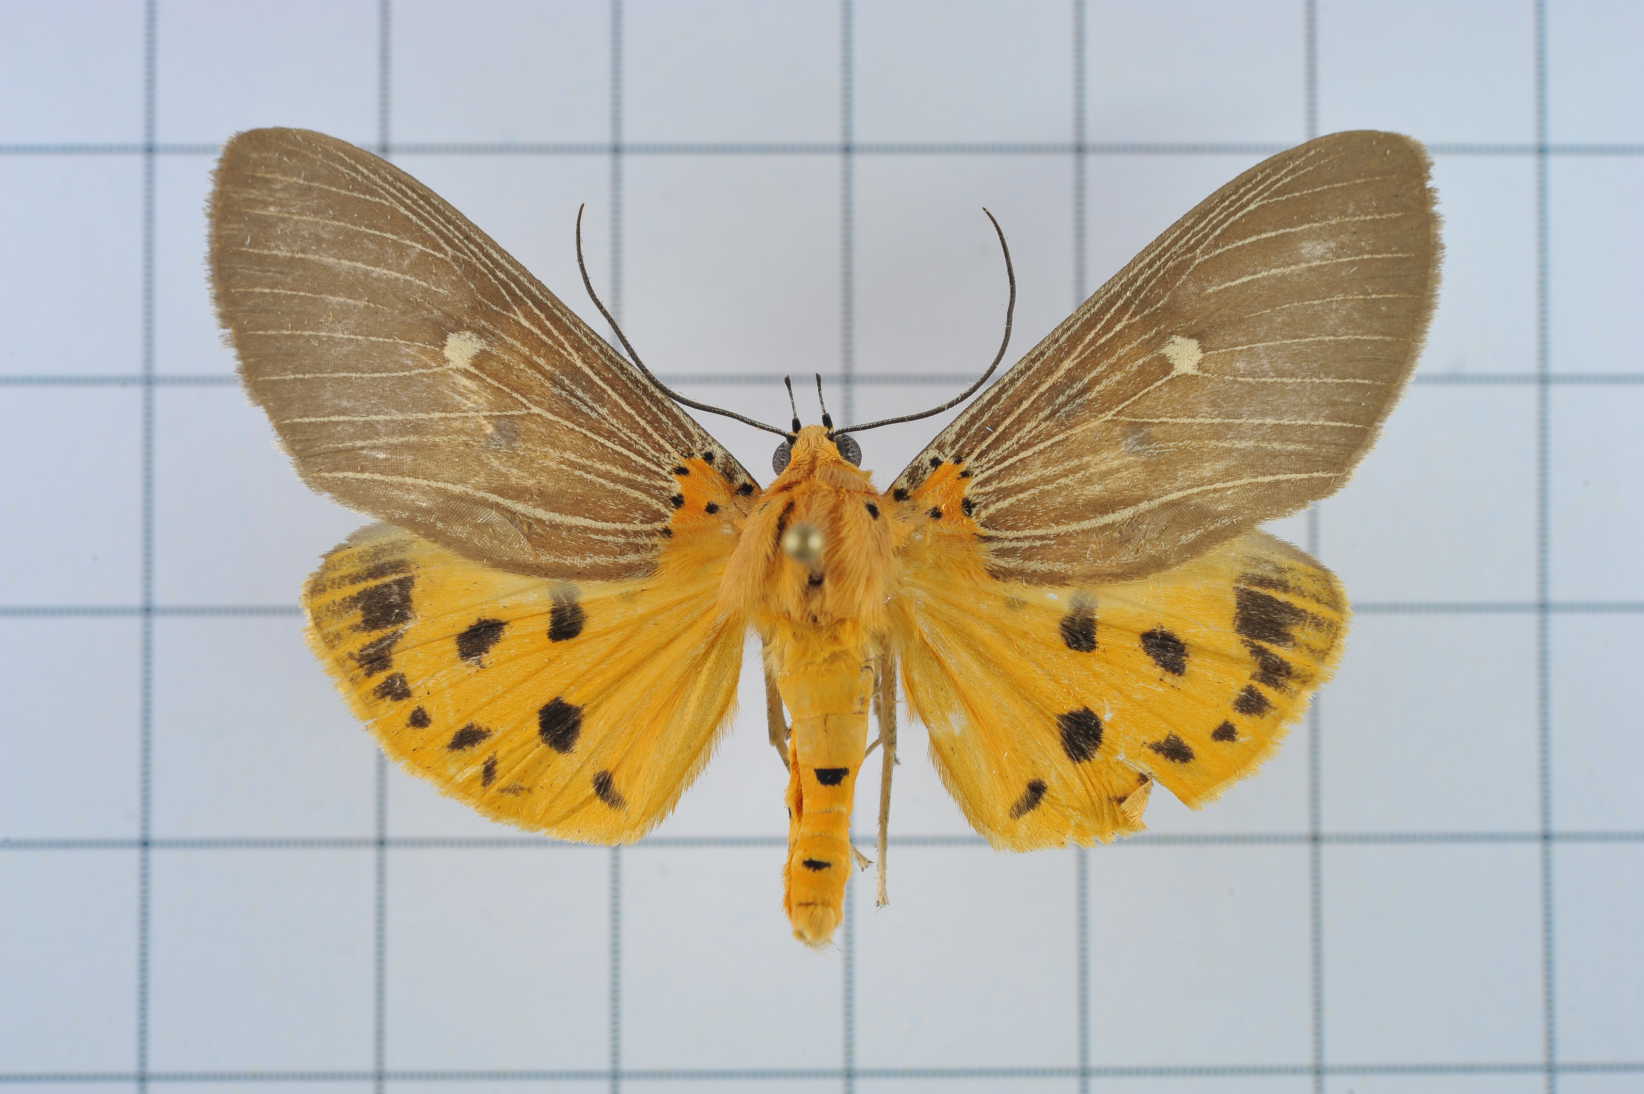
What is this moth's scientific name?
Asota caricae
